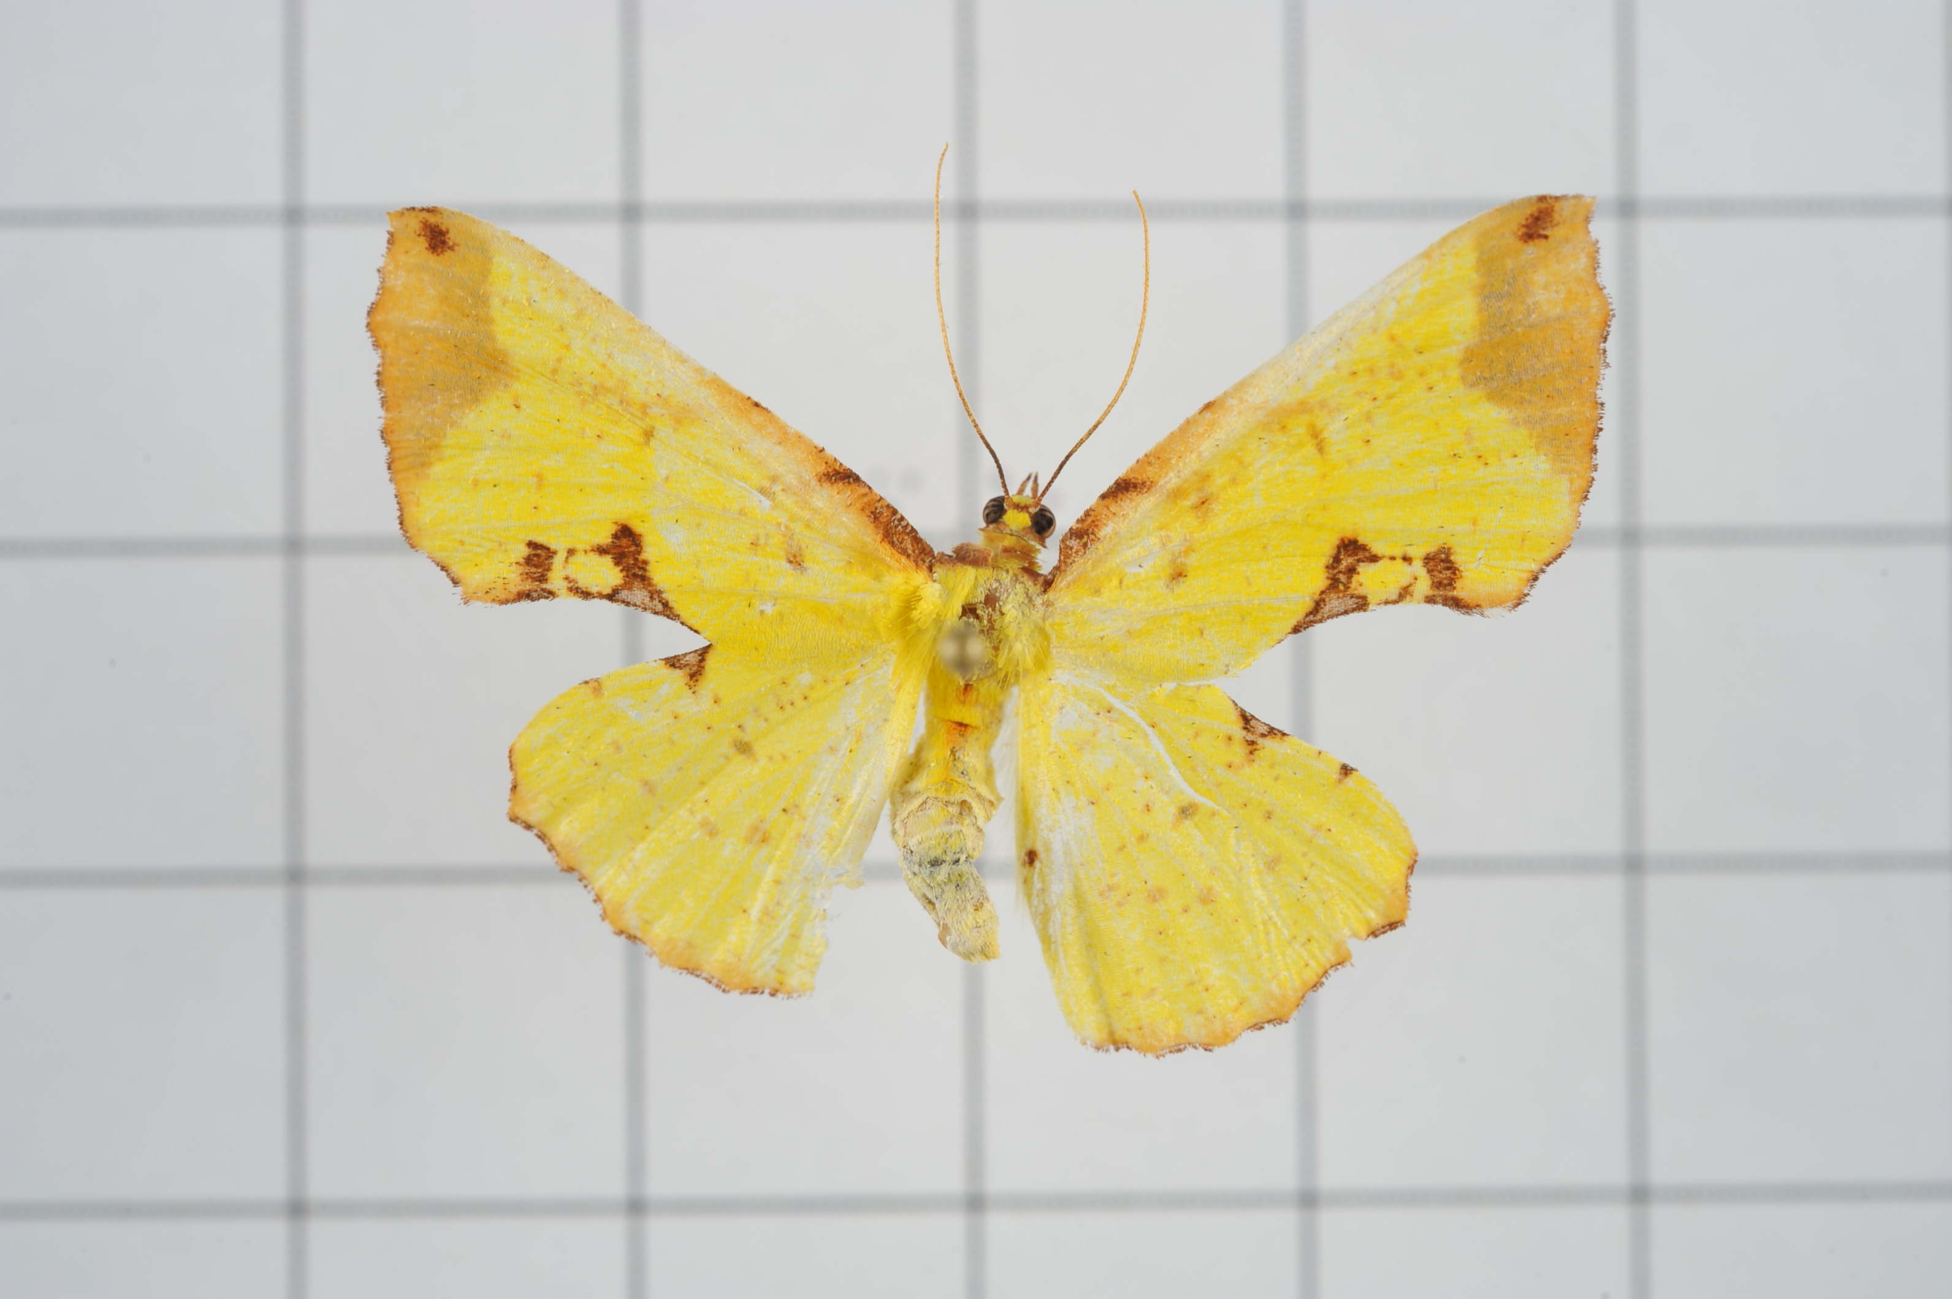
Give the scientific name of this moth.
Corymica pryeri
